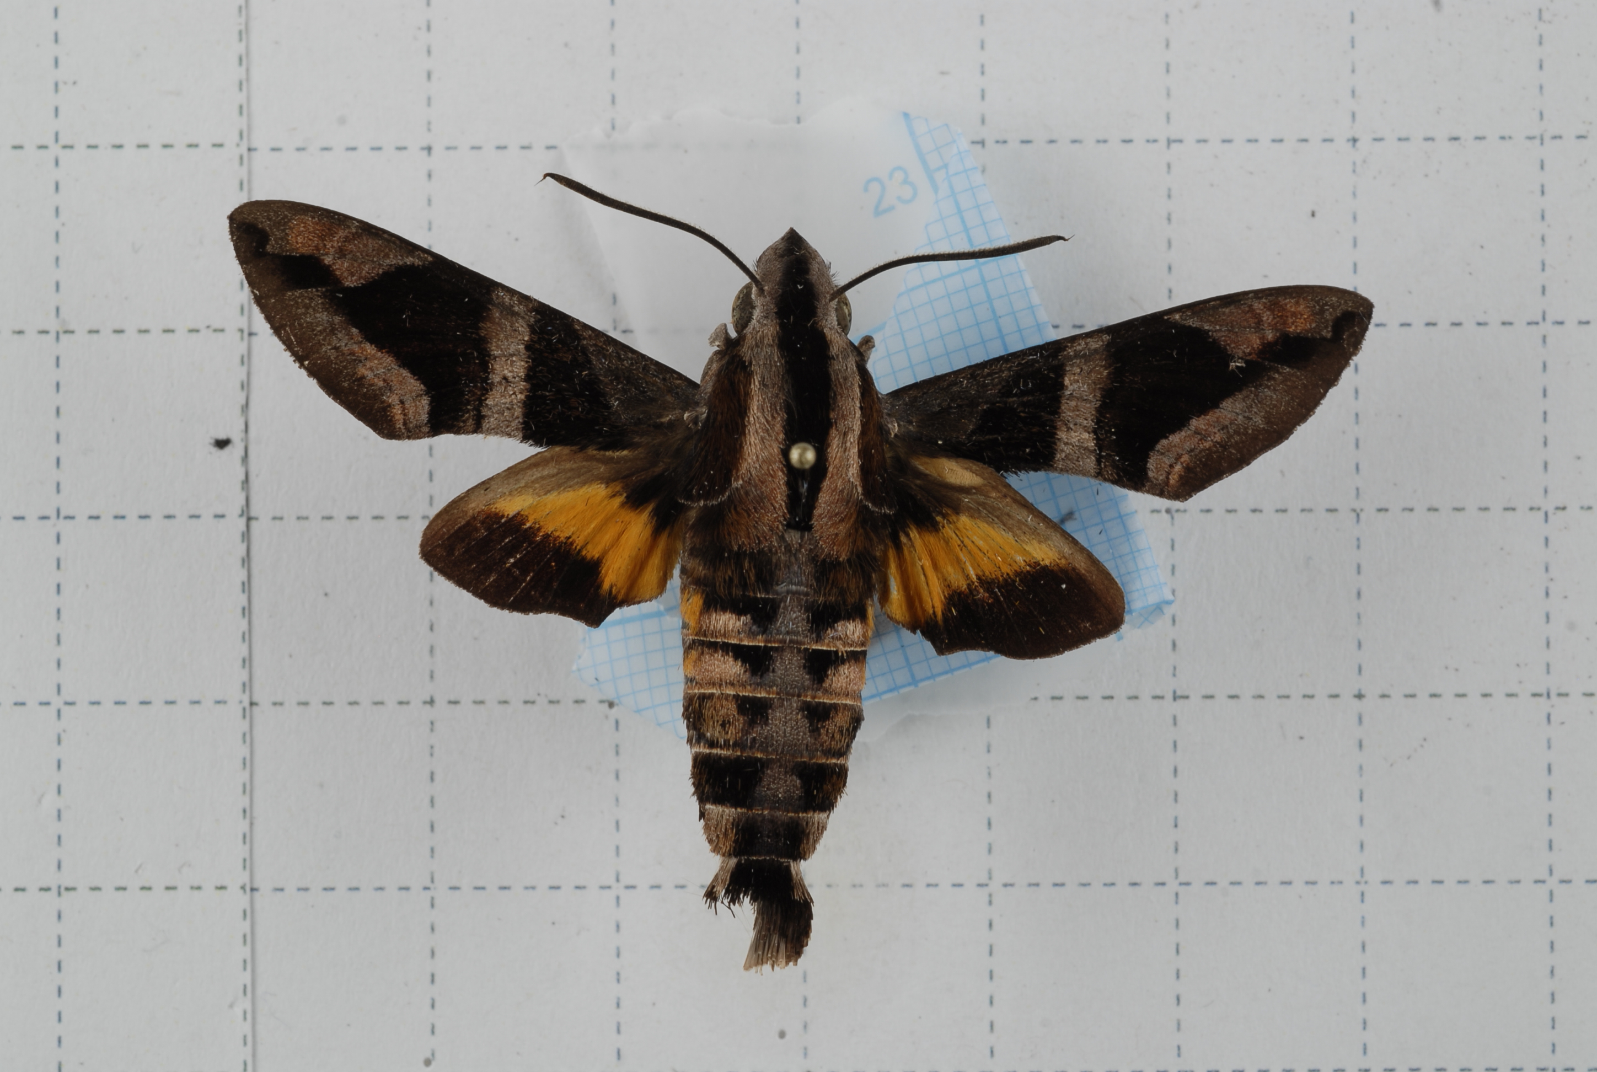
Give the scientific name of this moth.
Macroglossum mitchellii imperator
